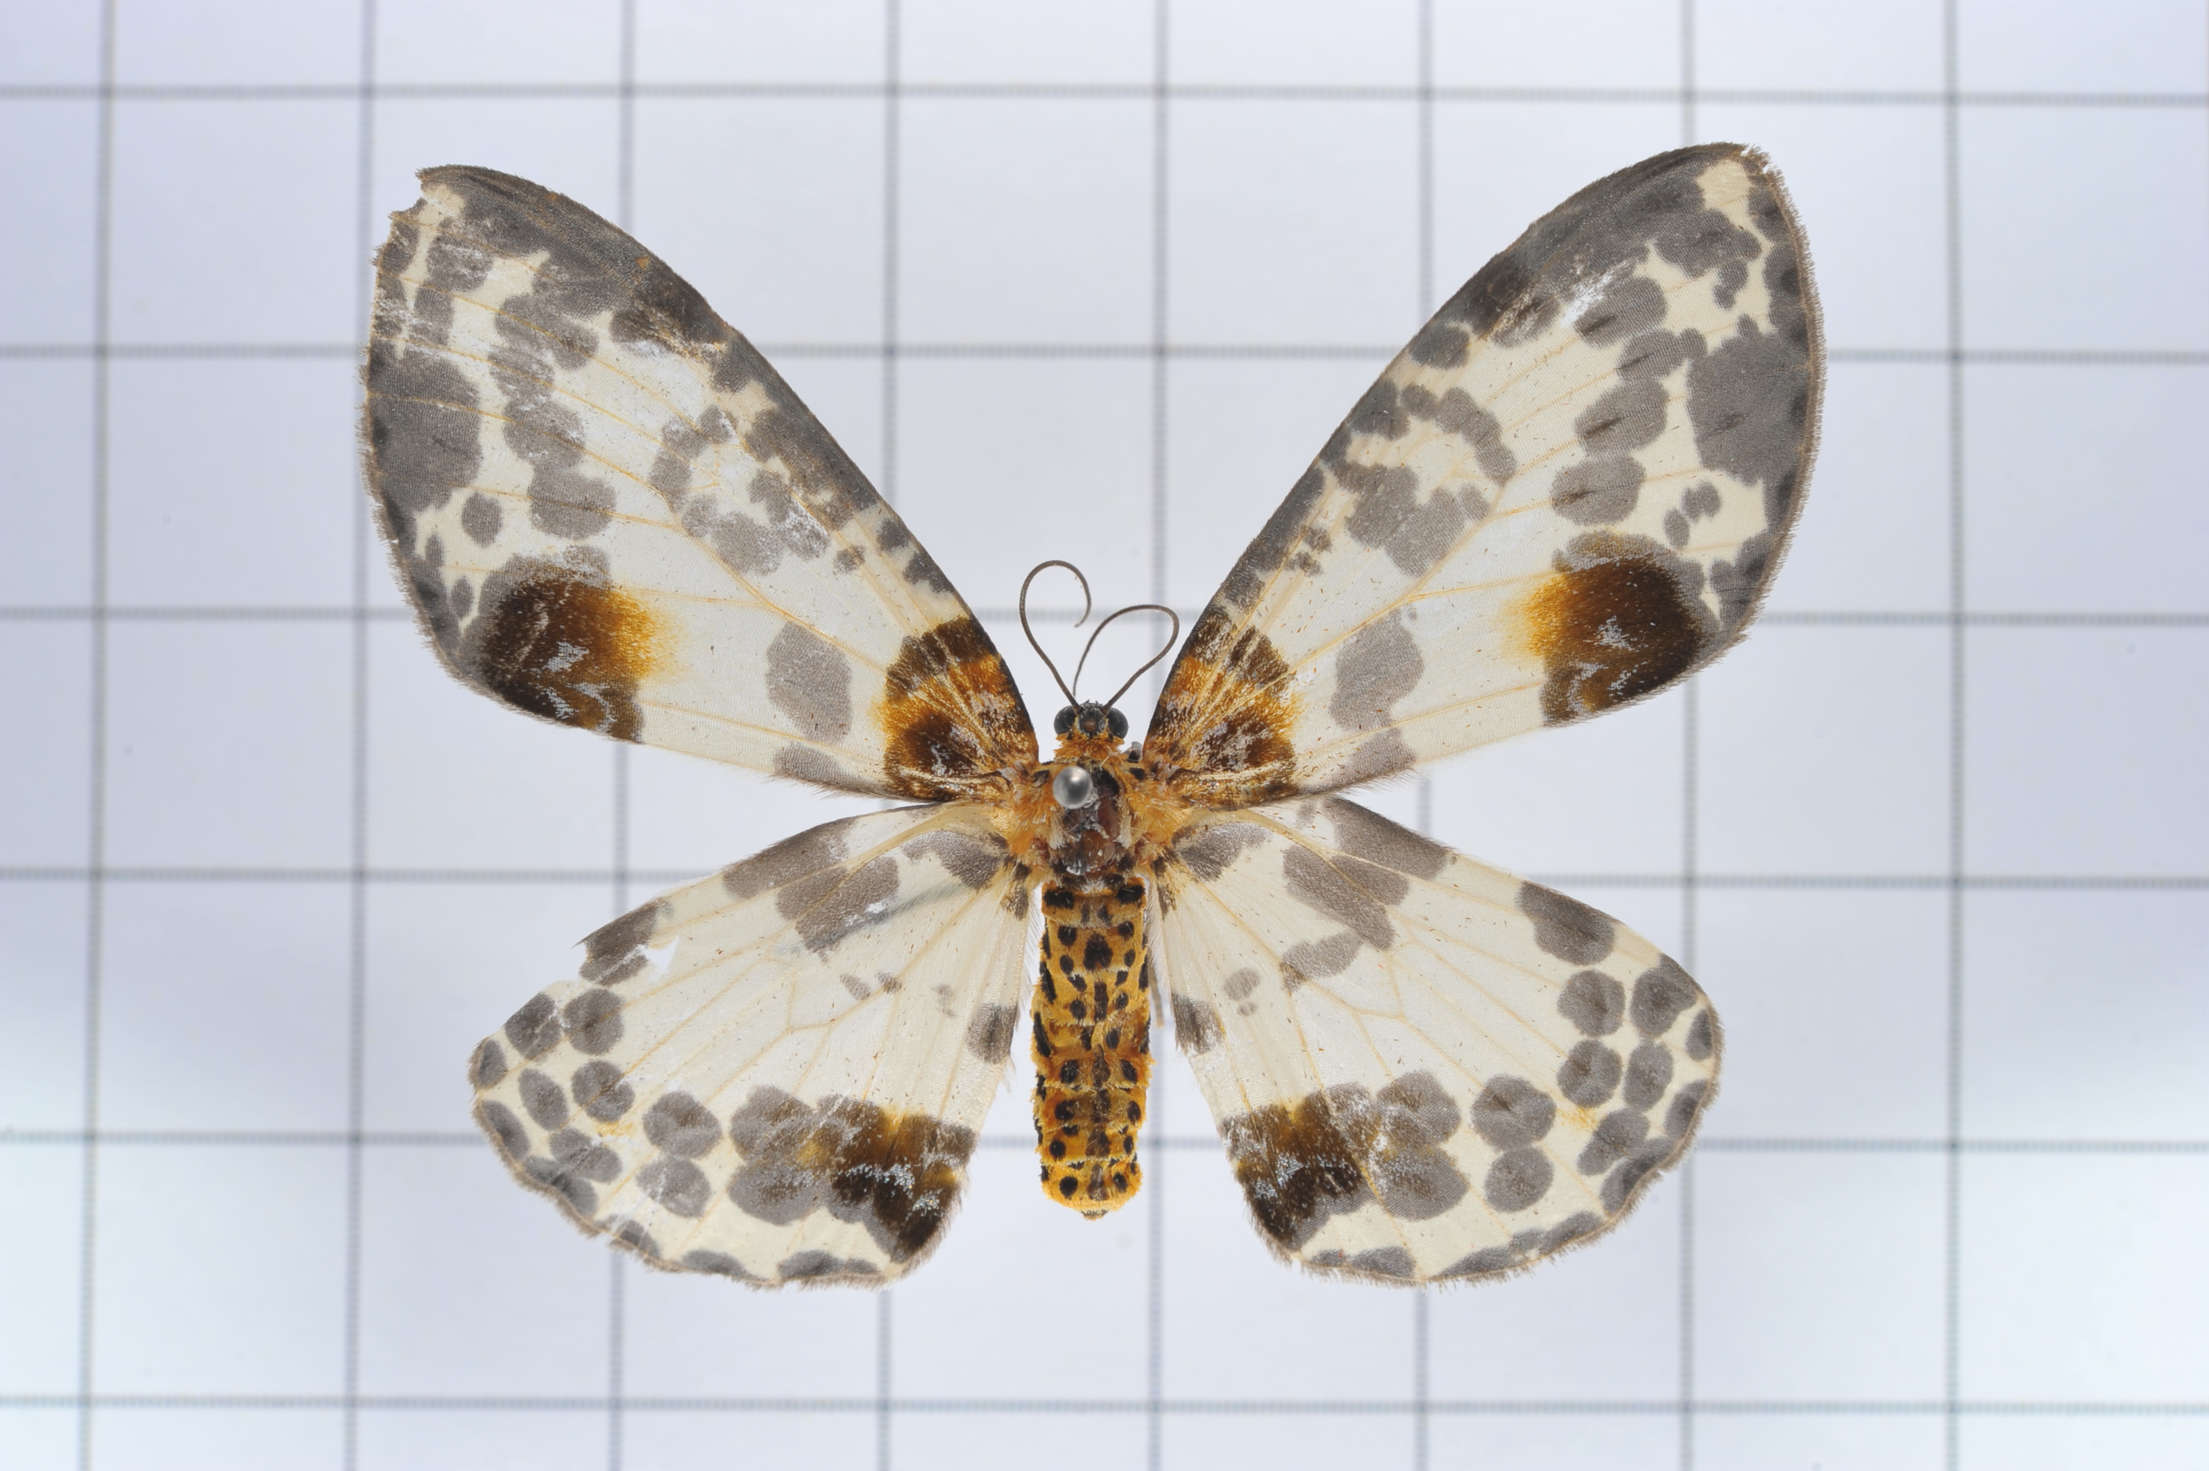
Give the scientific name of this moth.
Abraxas formosilluminata
